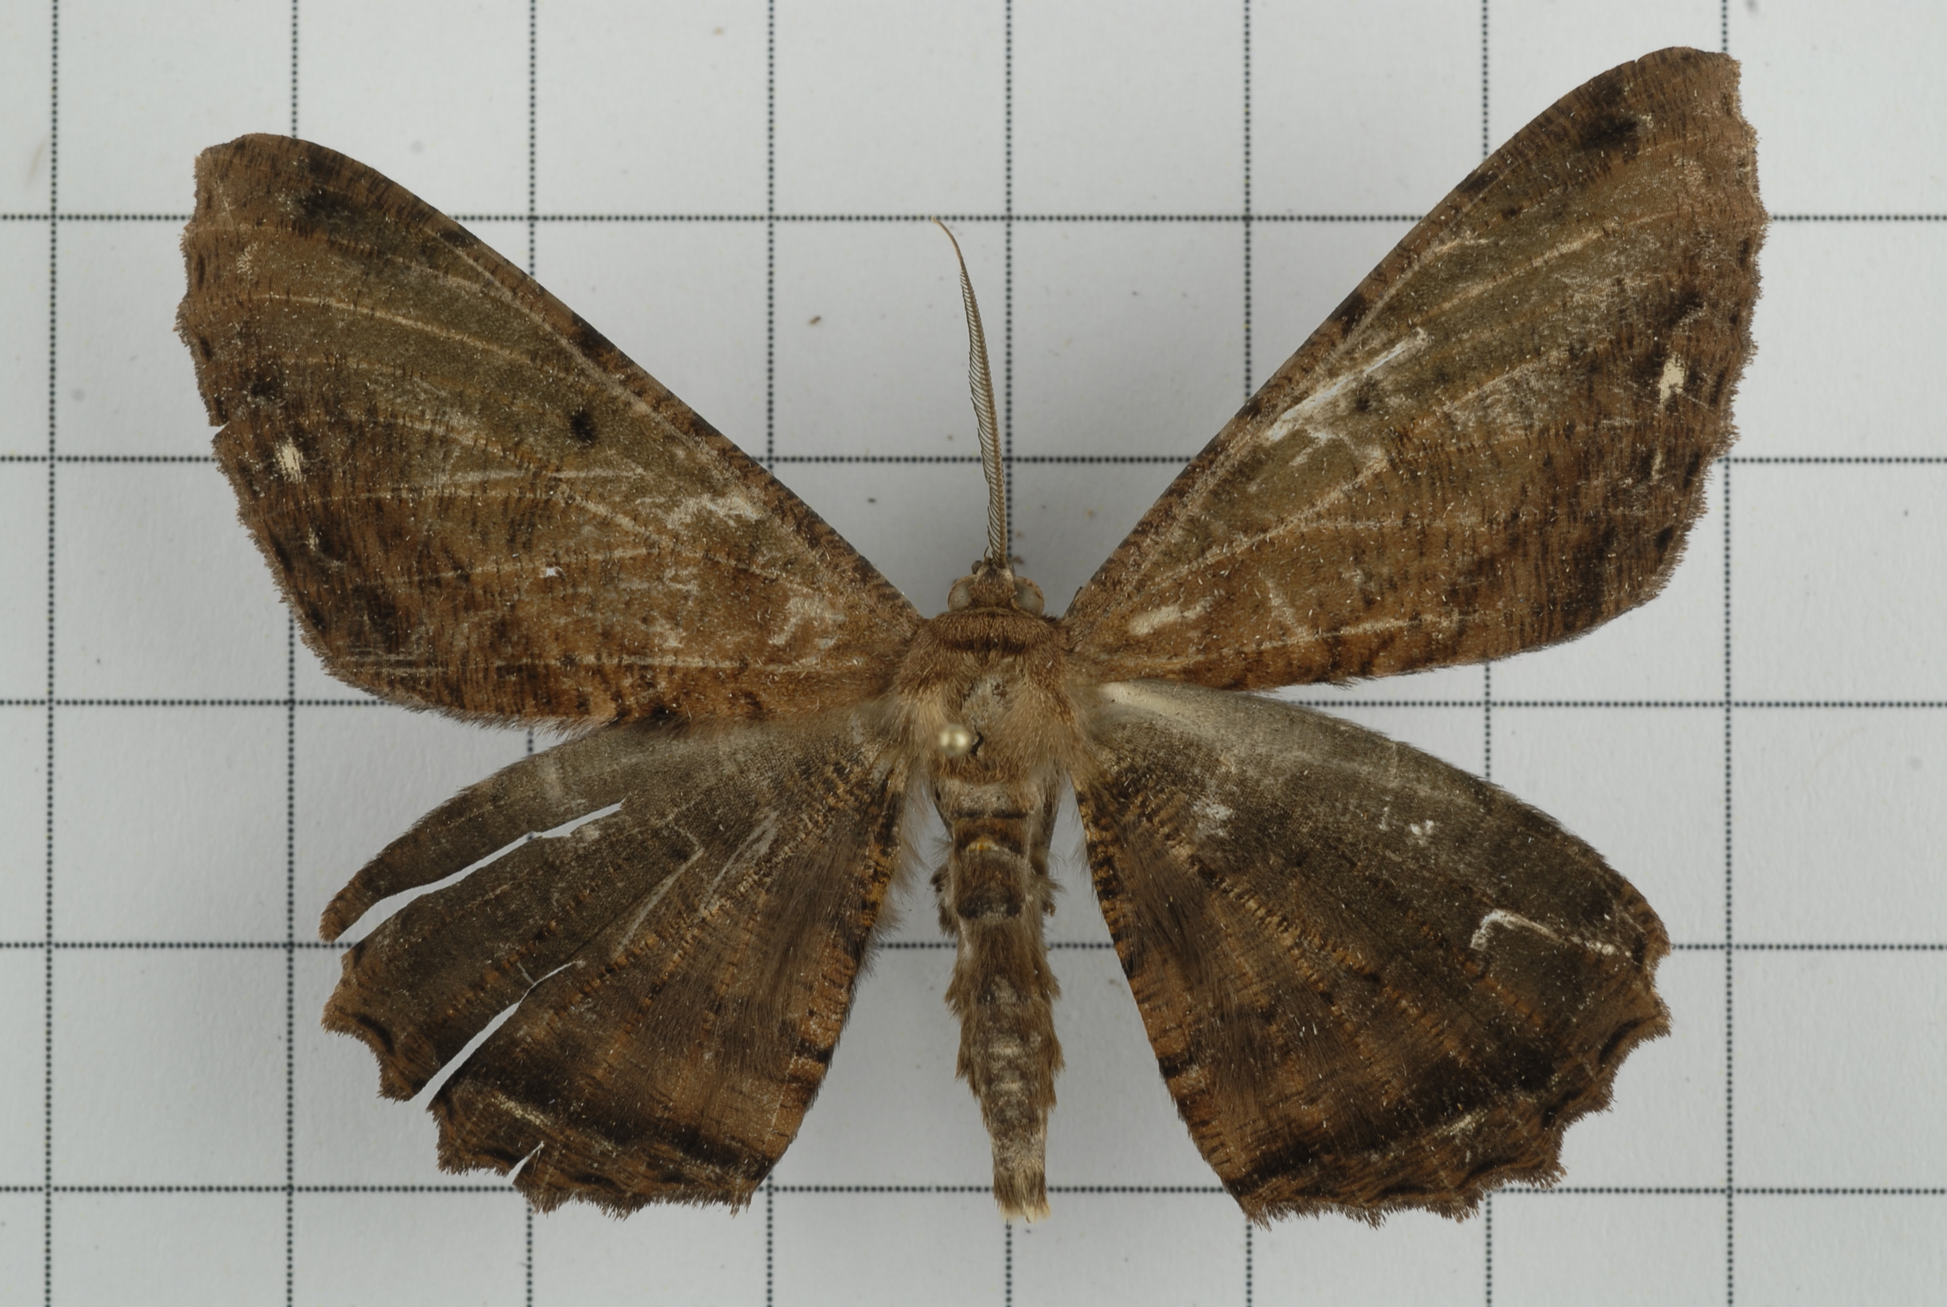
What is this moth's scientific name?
Chorodna creataria
